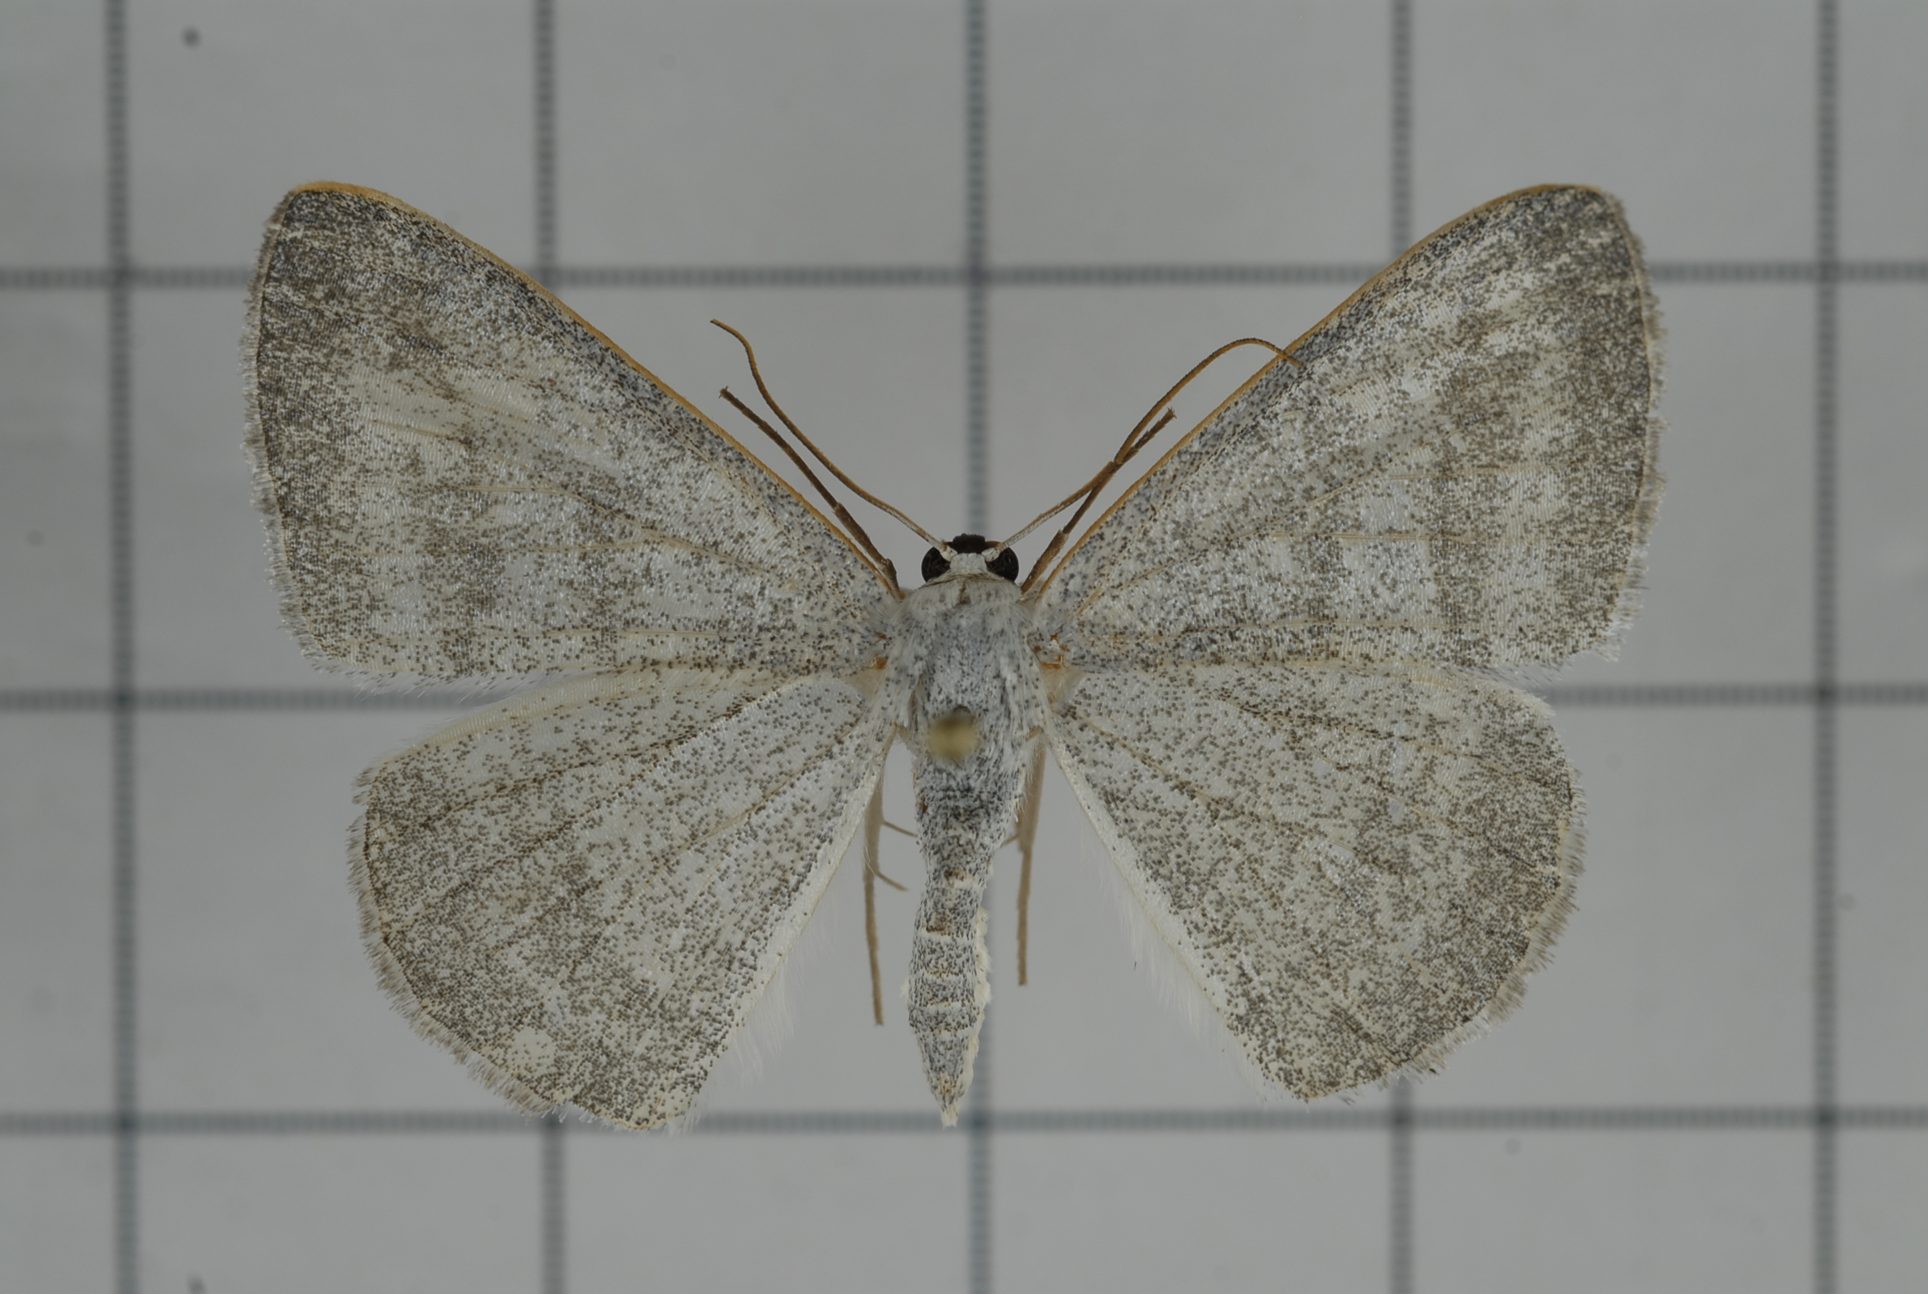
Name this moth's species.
Lomographa platyleucata marginata
